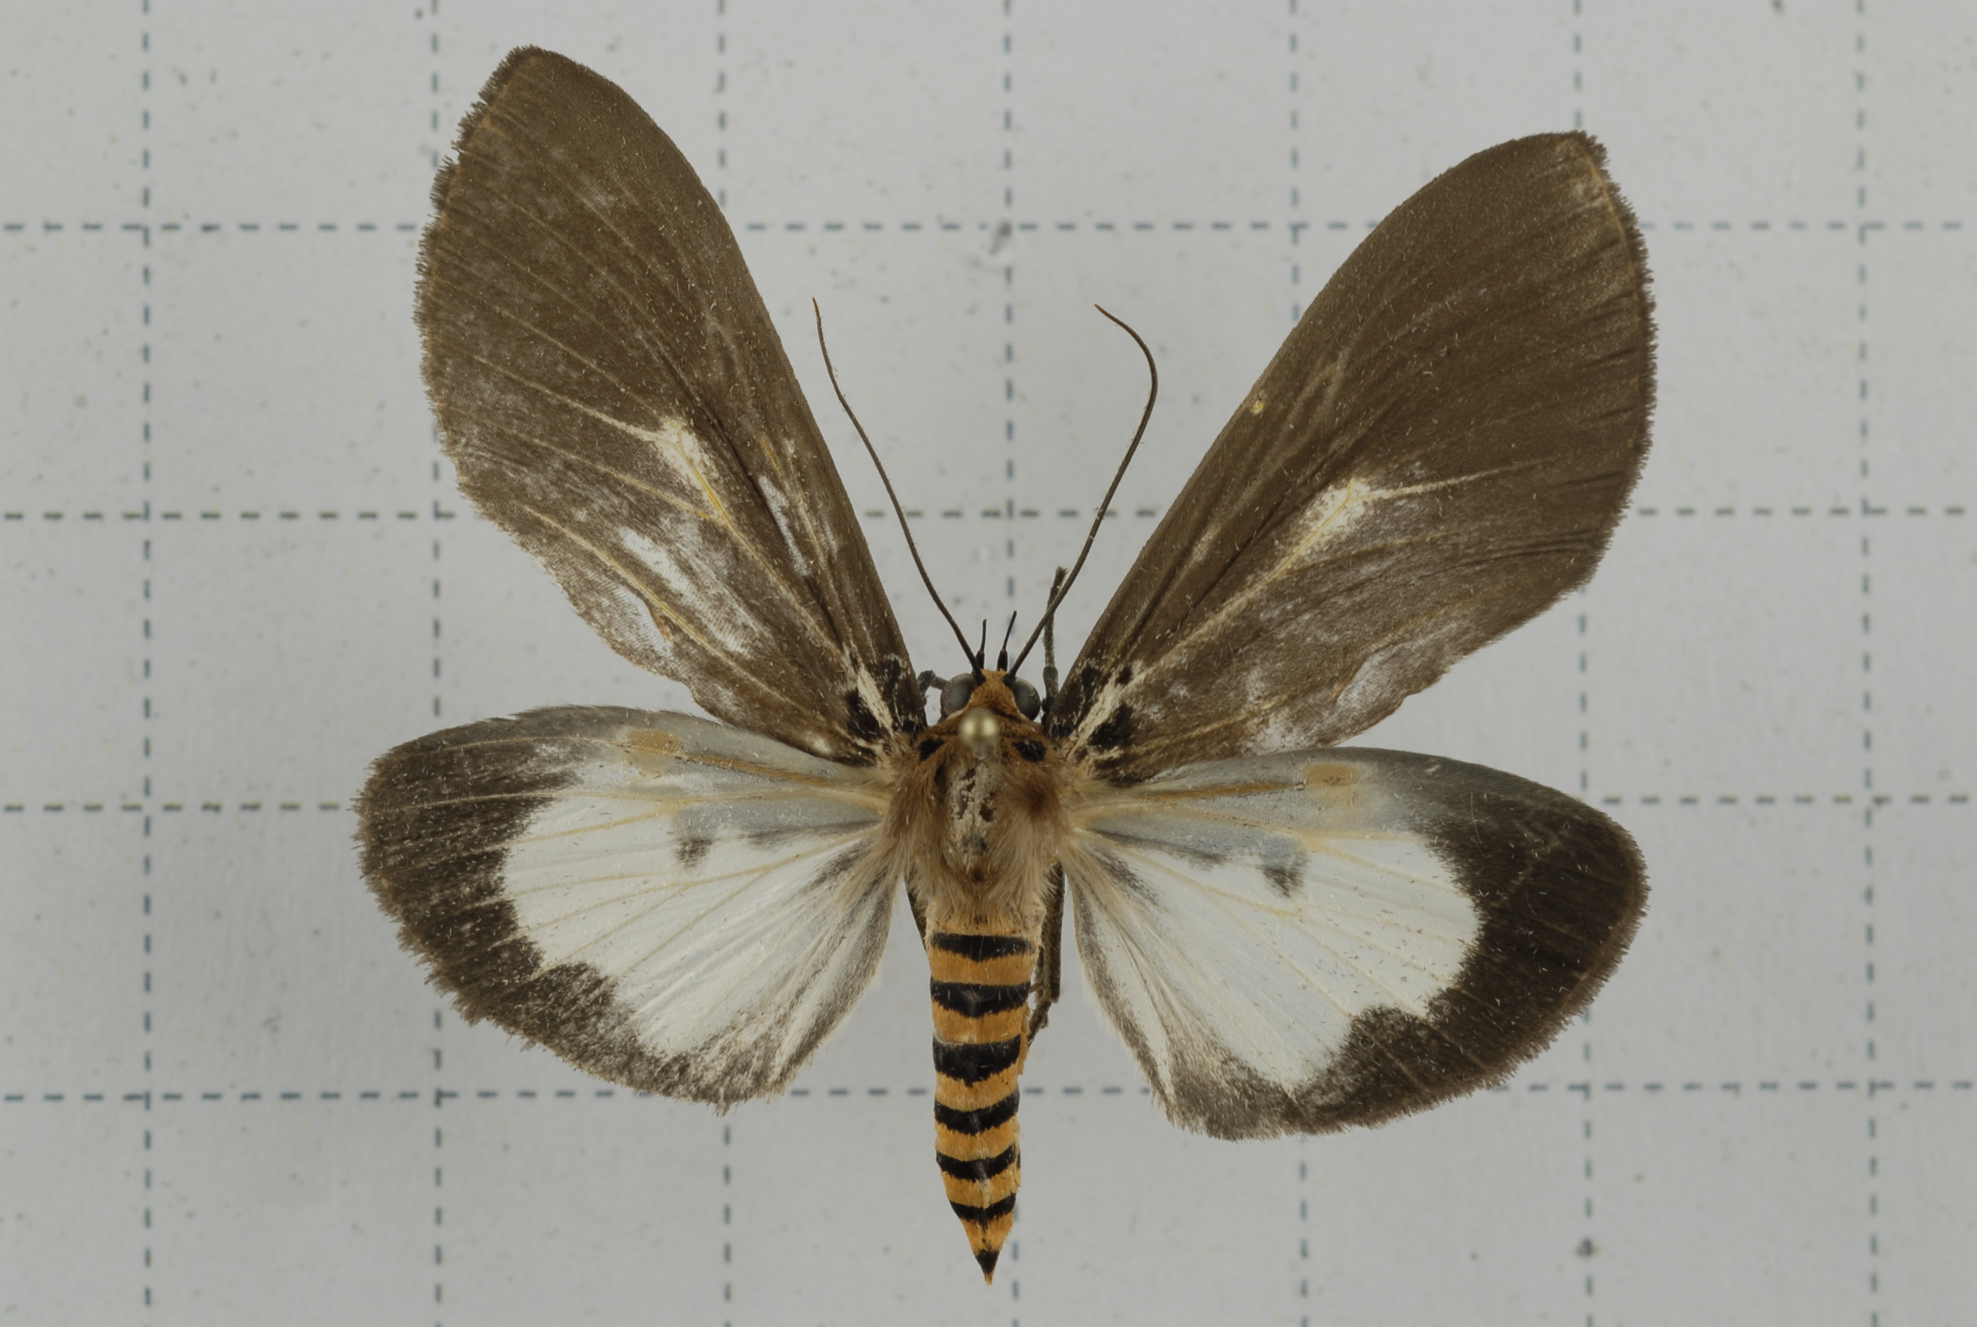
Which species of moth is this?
Asota heliconia zebrina
